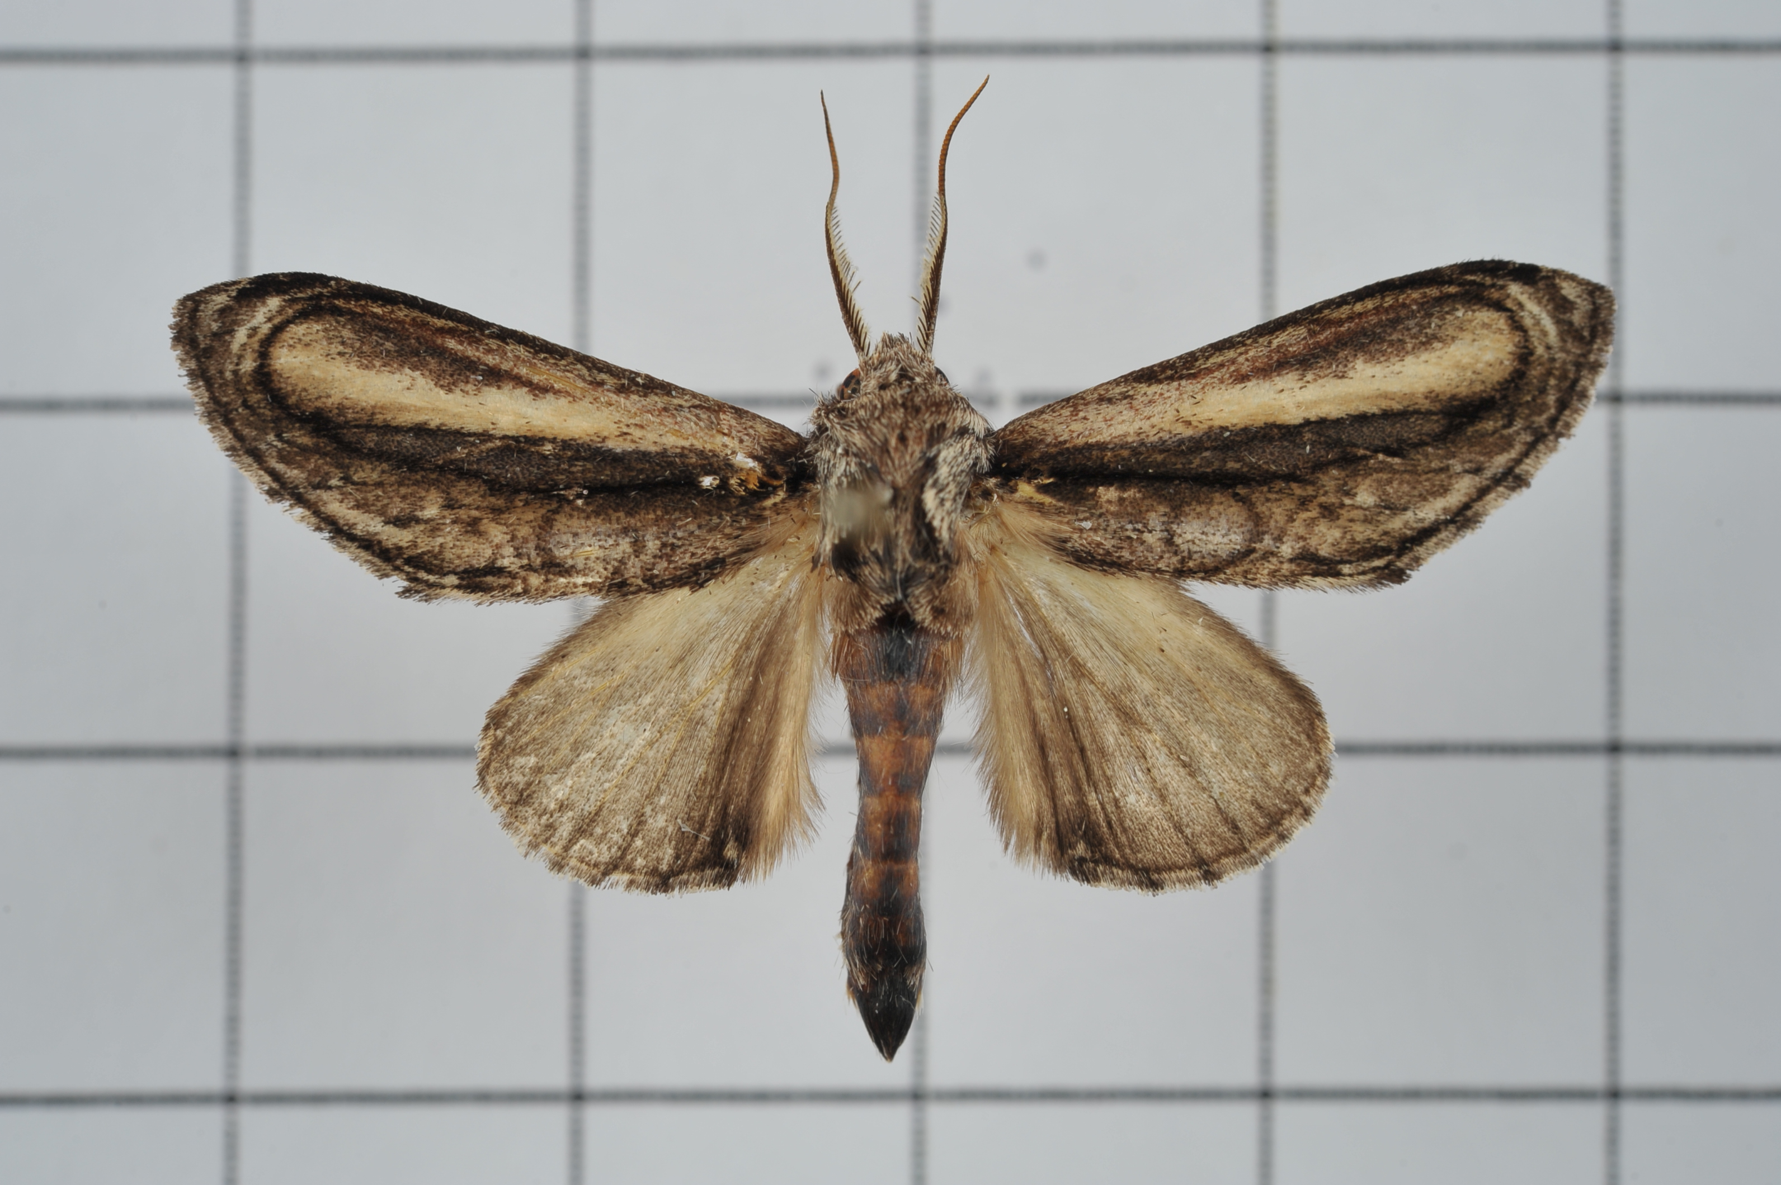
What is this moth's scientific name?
Fentonia parabolica
